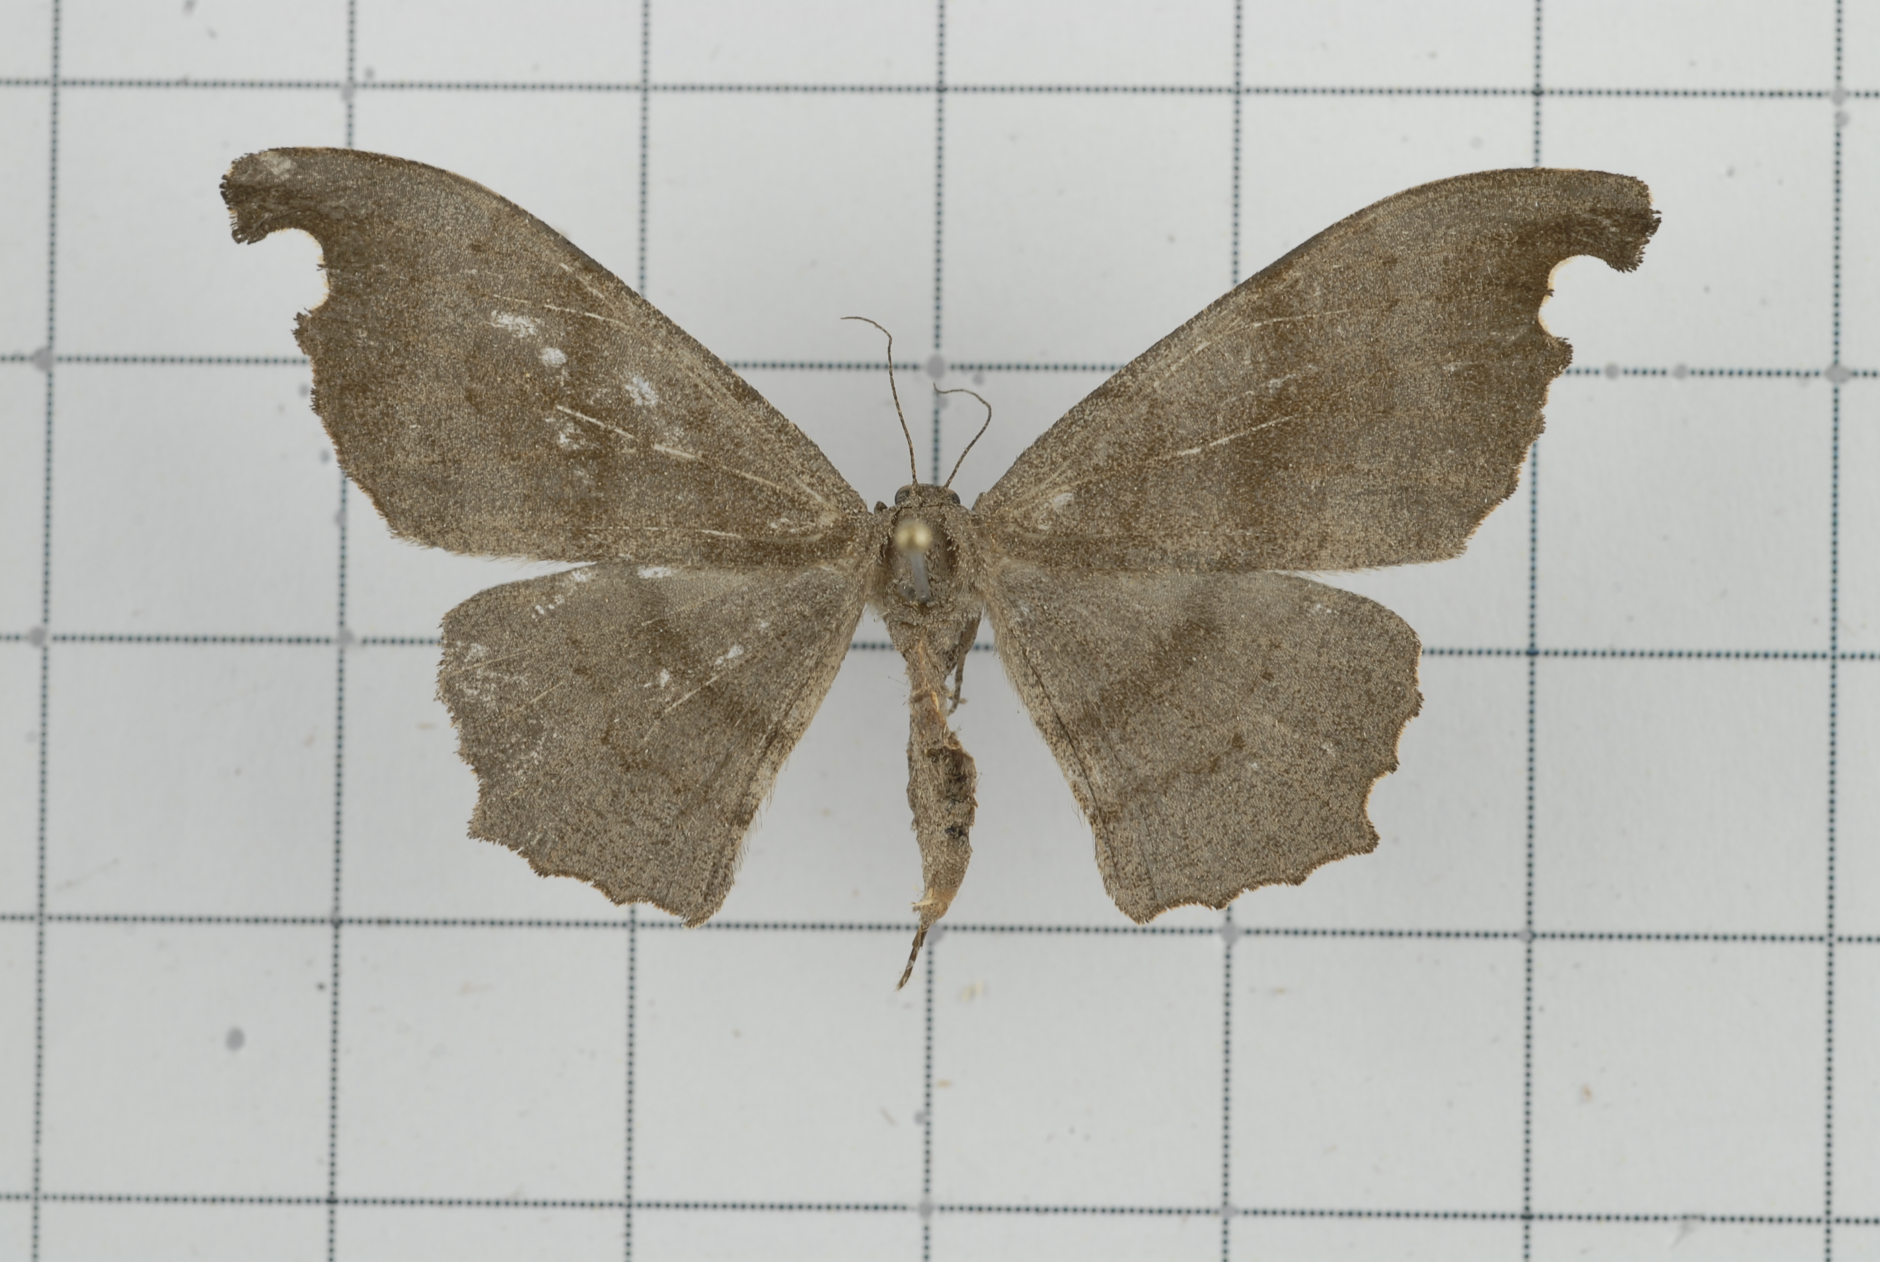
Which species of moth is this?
Hyposidra talaca talaca
